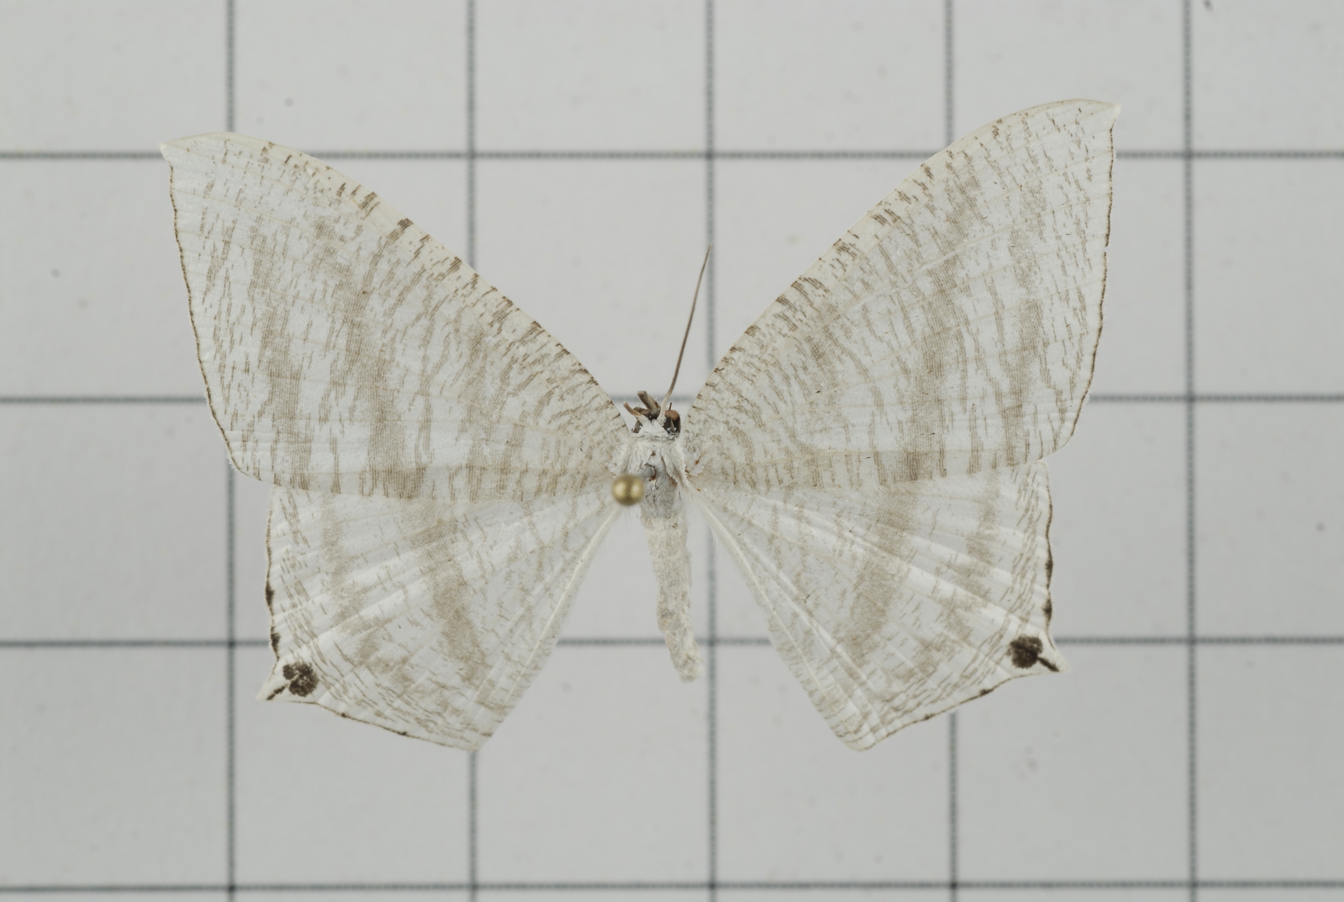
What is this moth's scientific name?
Micronia aculeata
